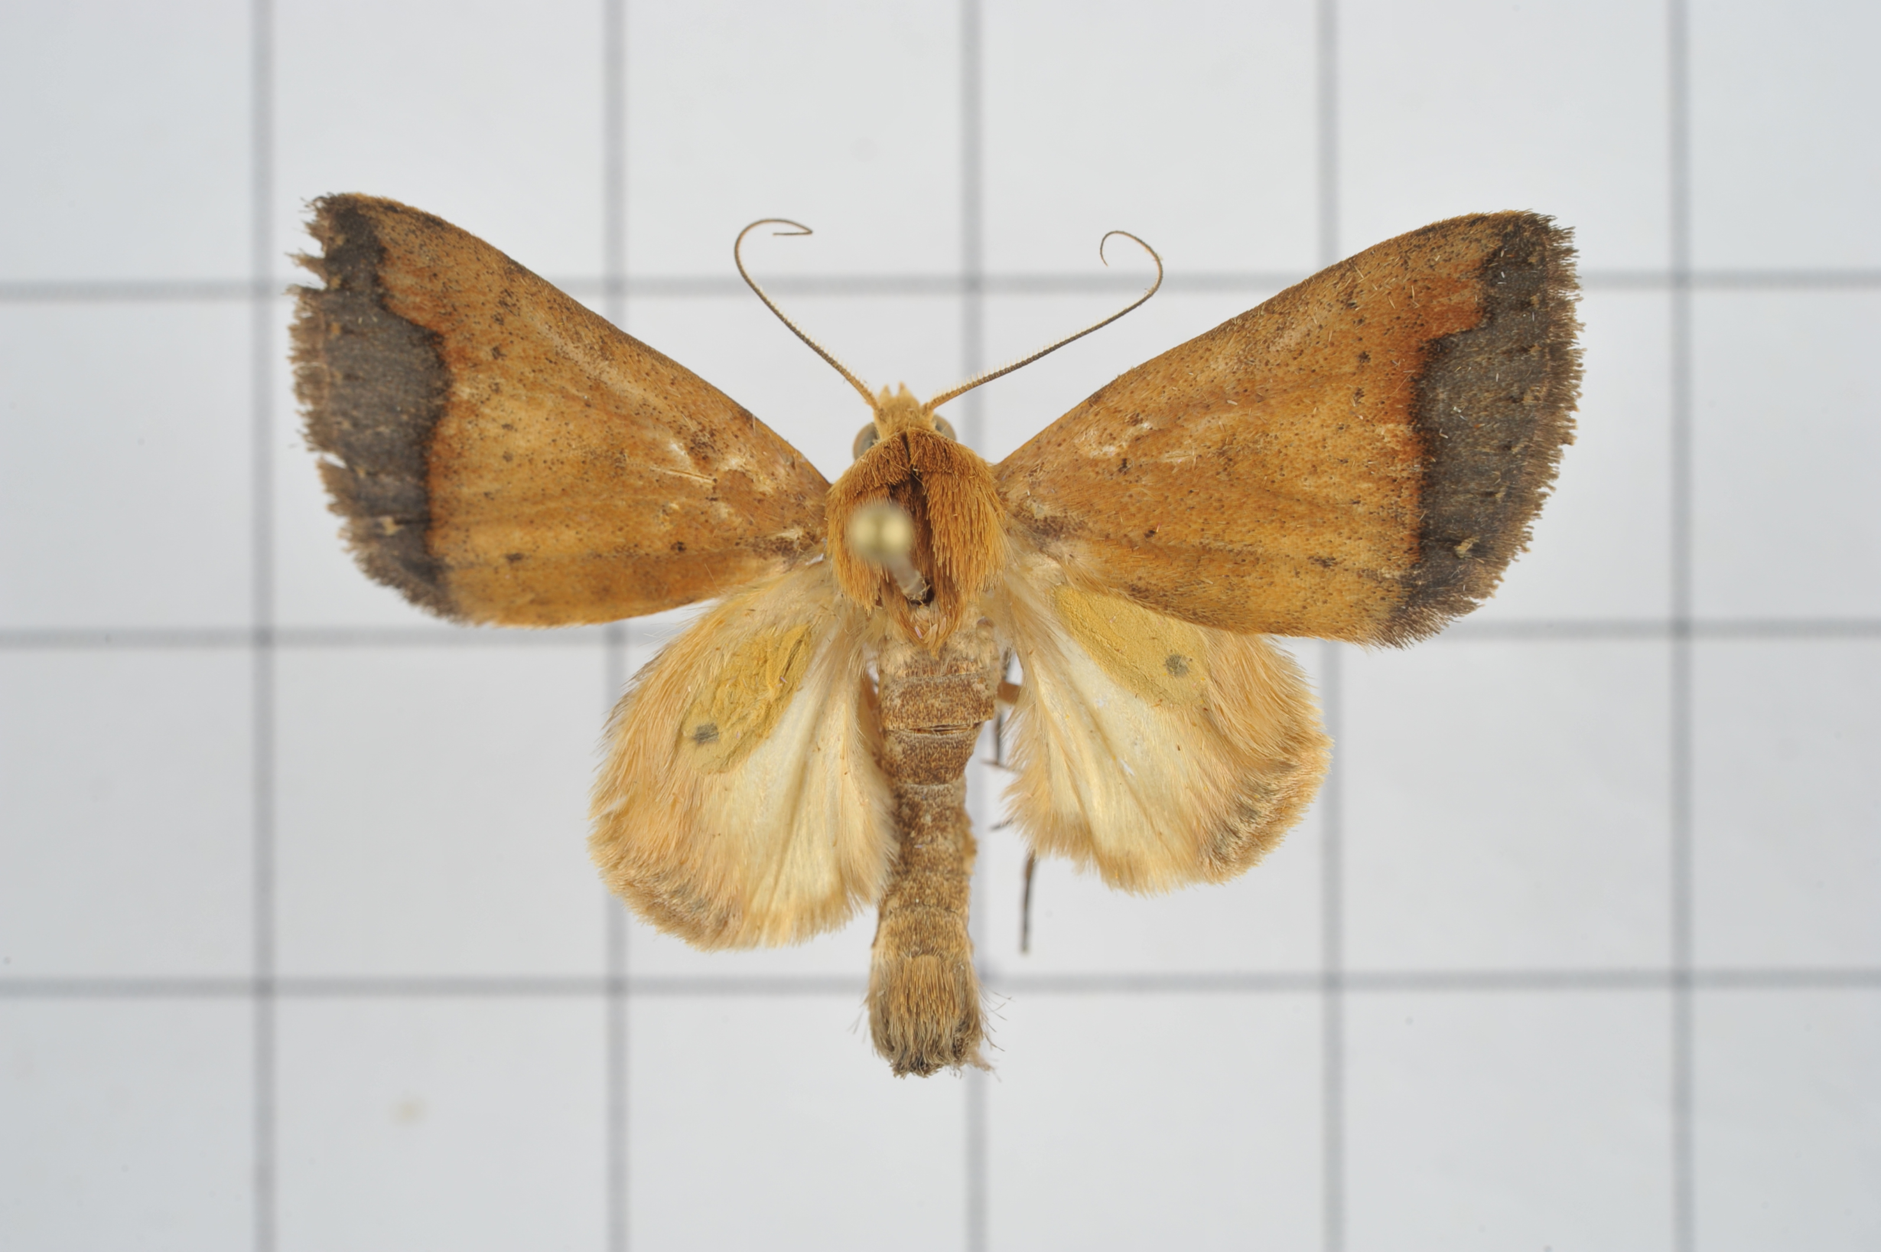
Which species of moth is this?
Bocula diffisa
